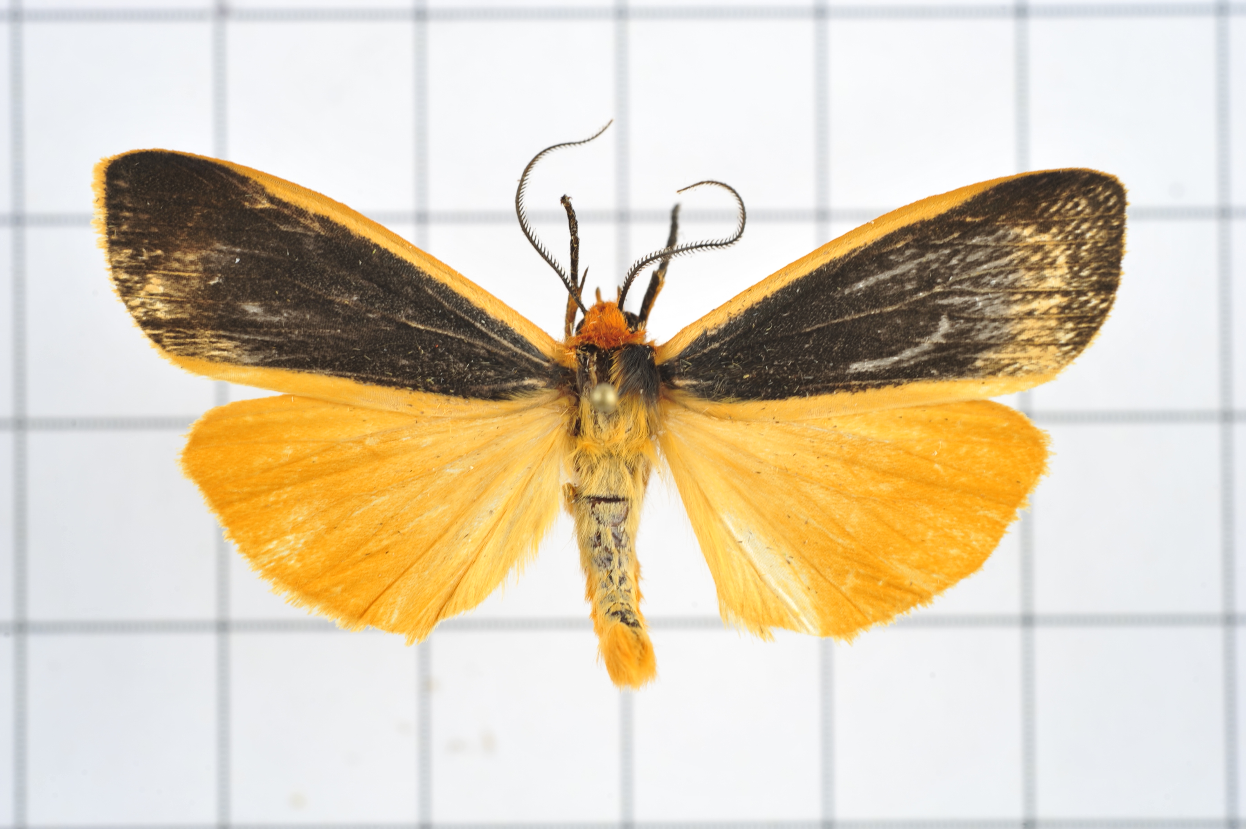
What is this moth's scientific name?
Churinga virago
